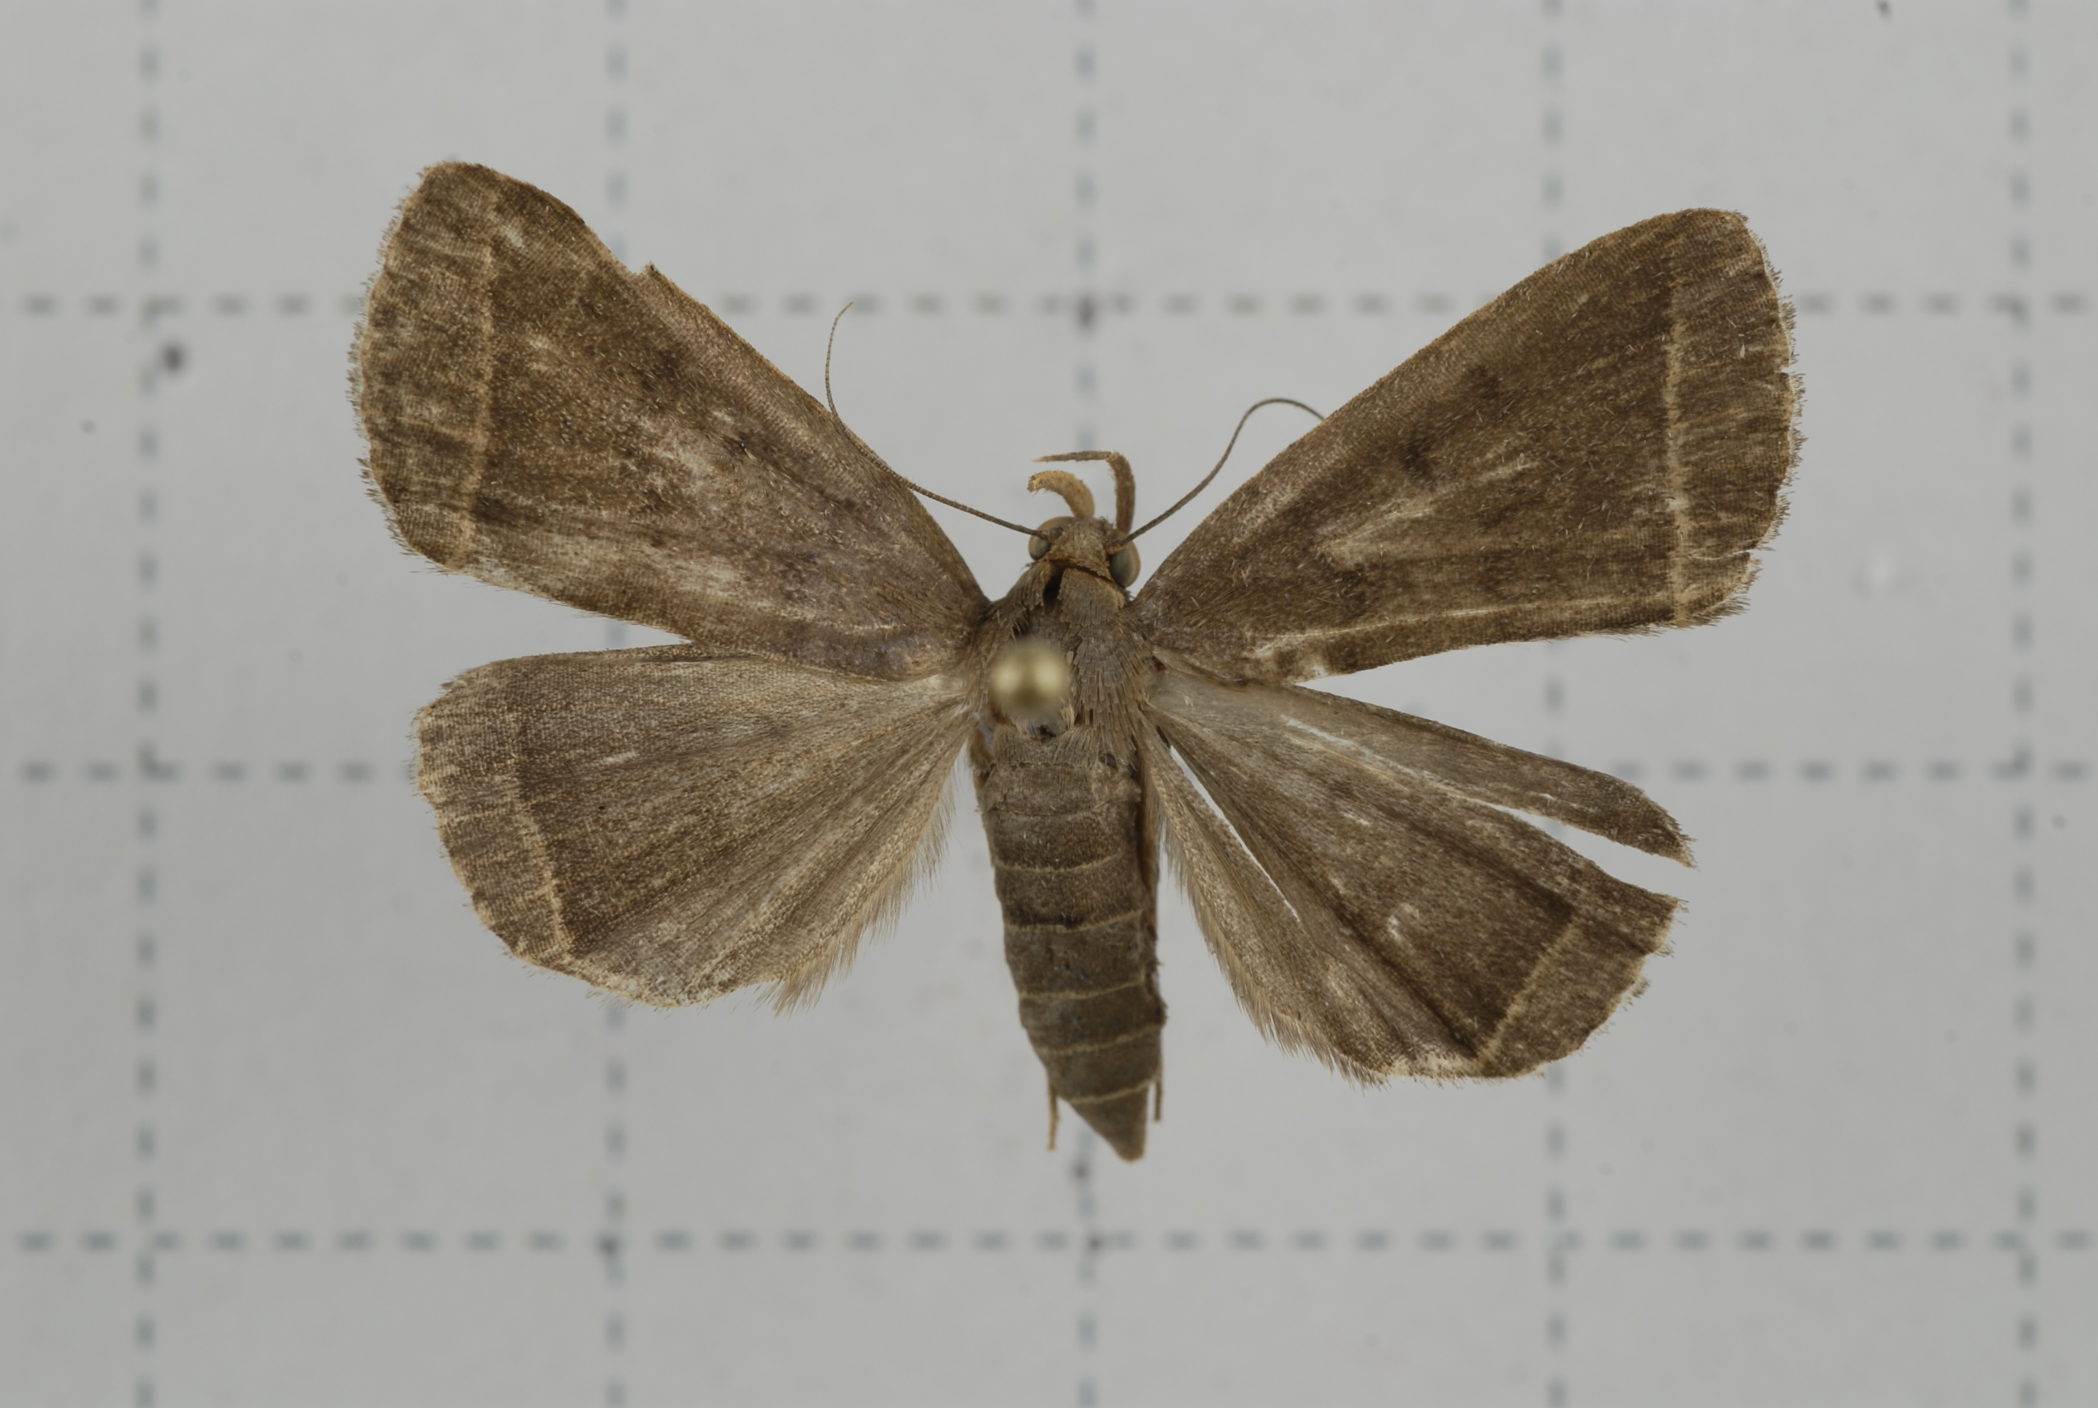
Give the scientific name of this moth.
Simplicia simplicissima
